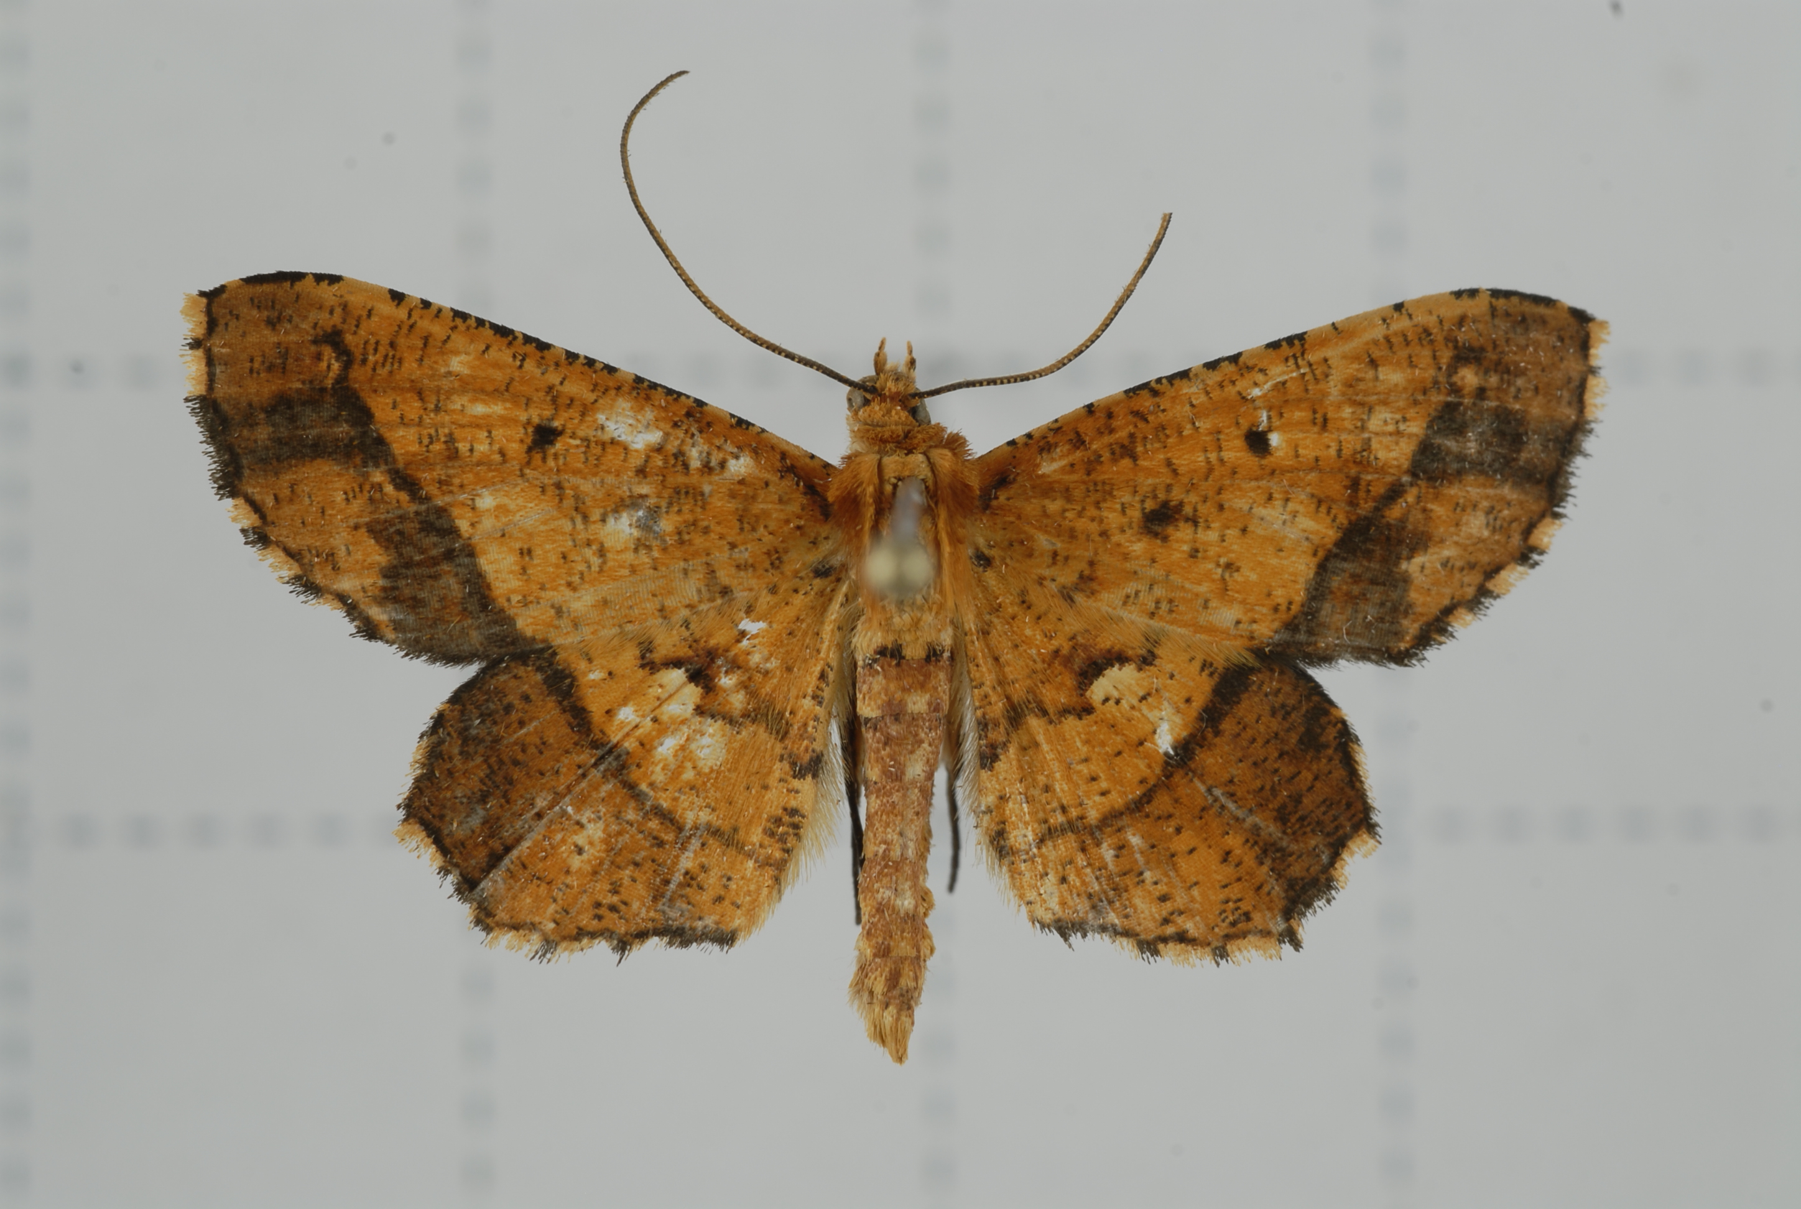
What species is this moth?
Entomopteryx combusta combusta
